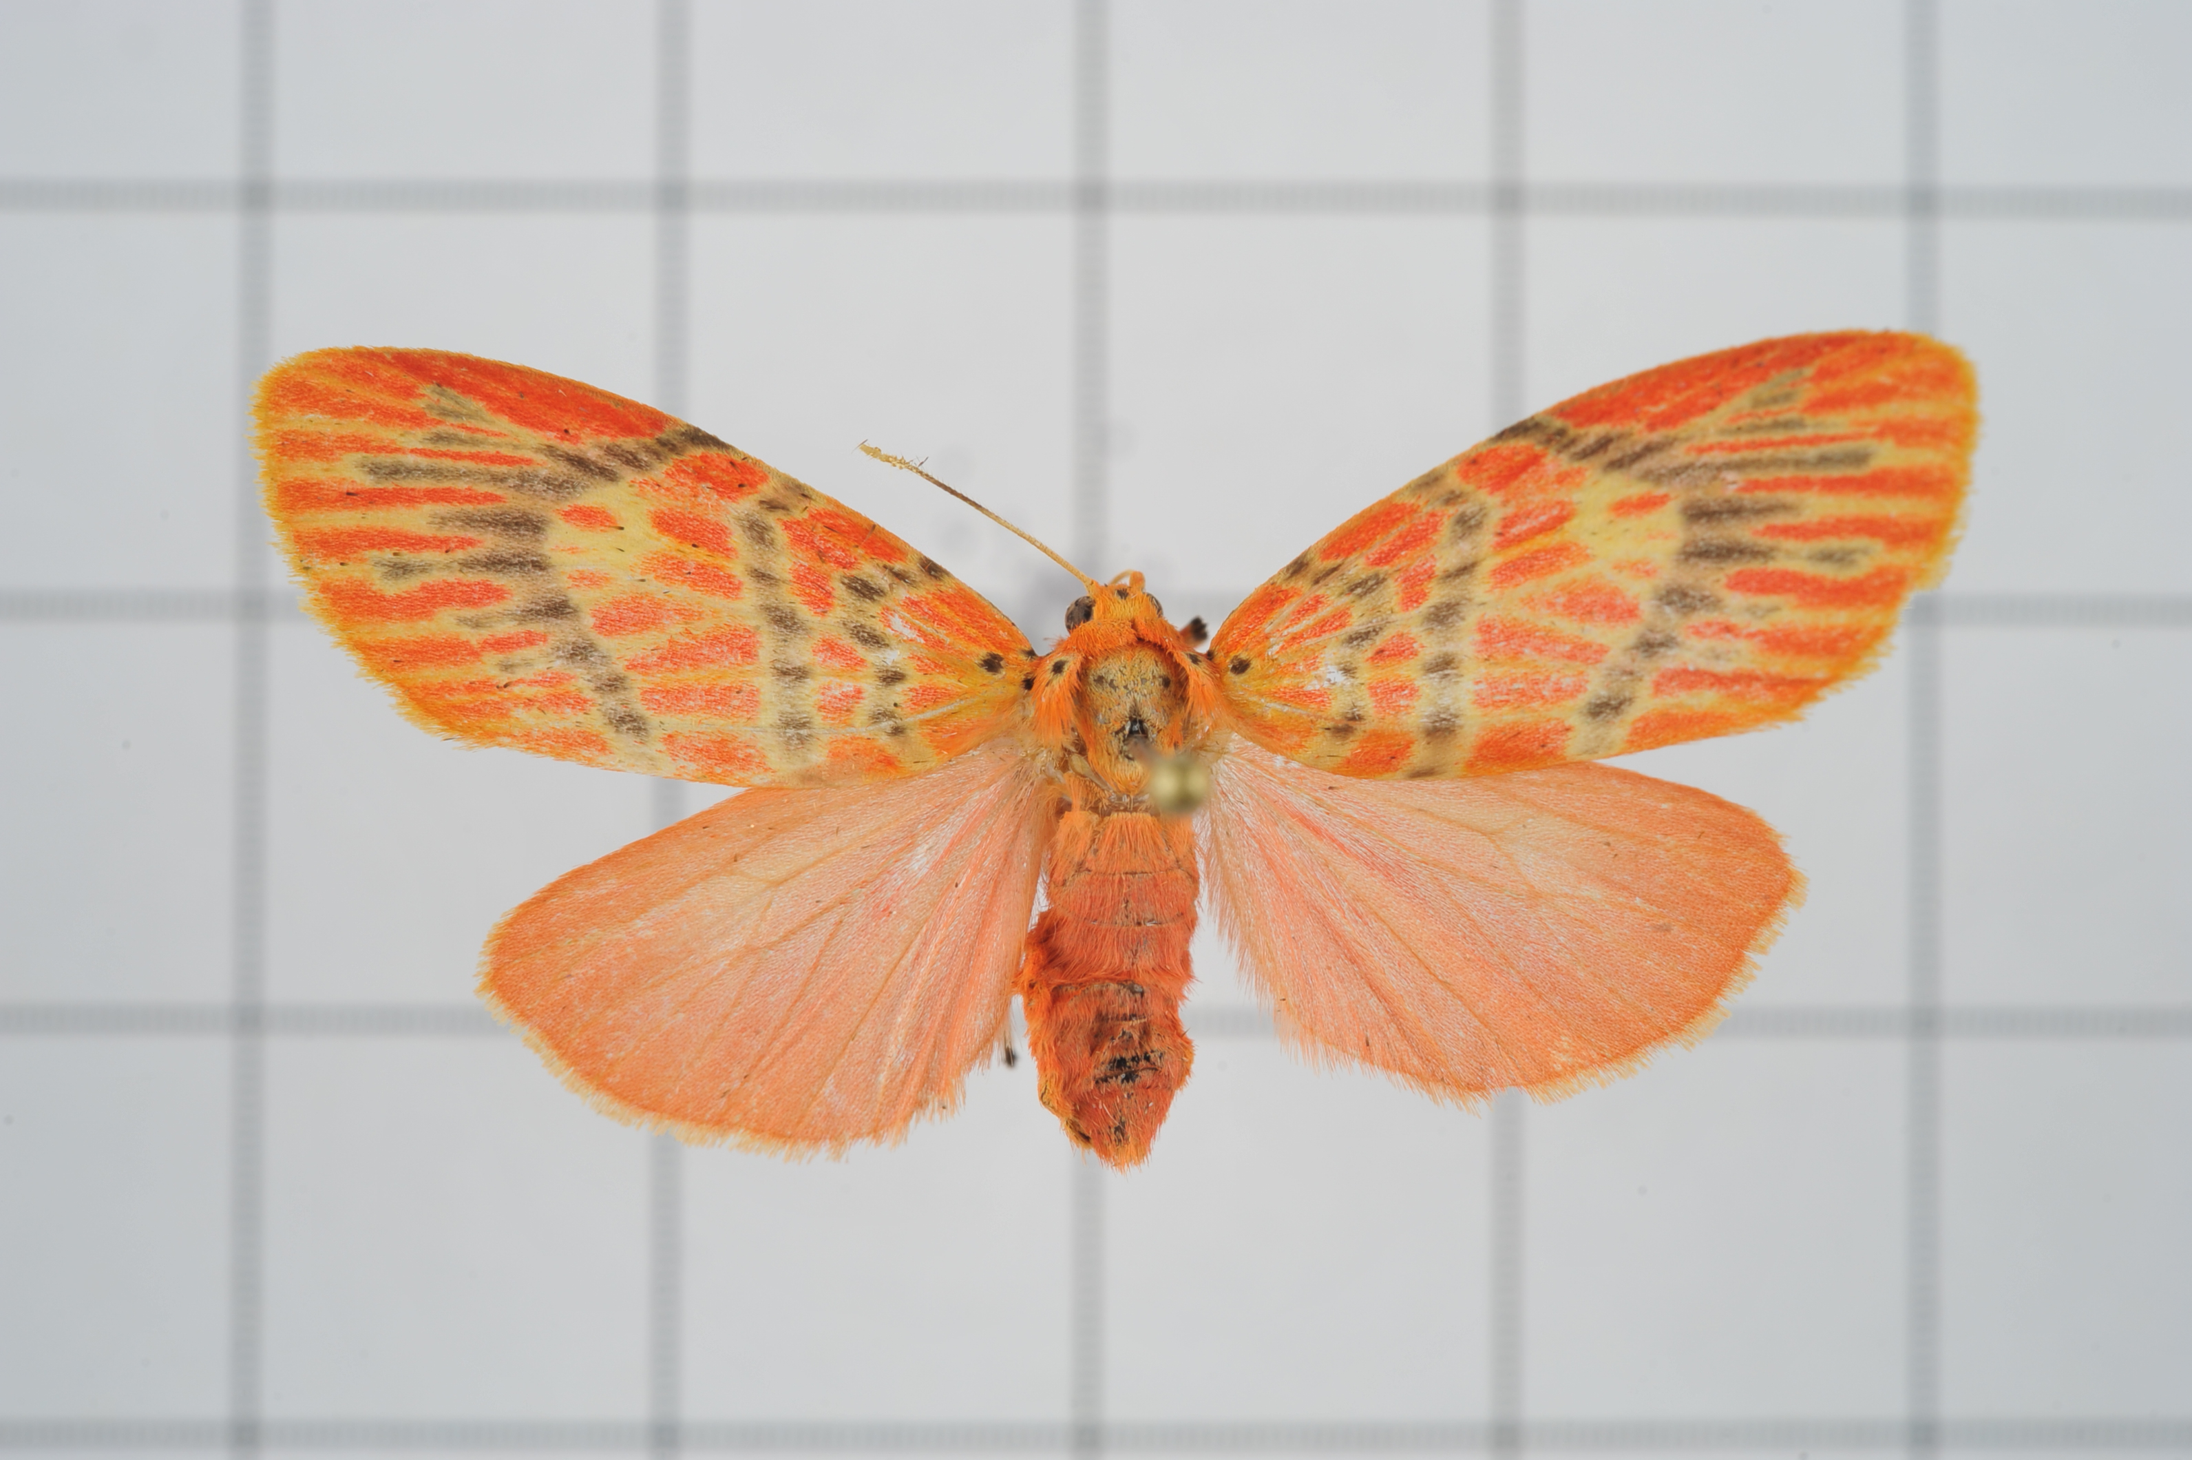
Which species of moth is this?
Barsine sauteri
